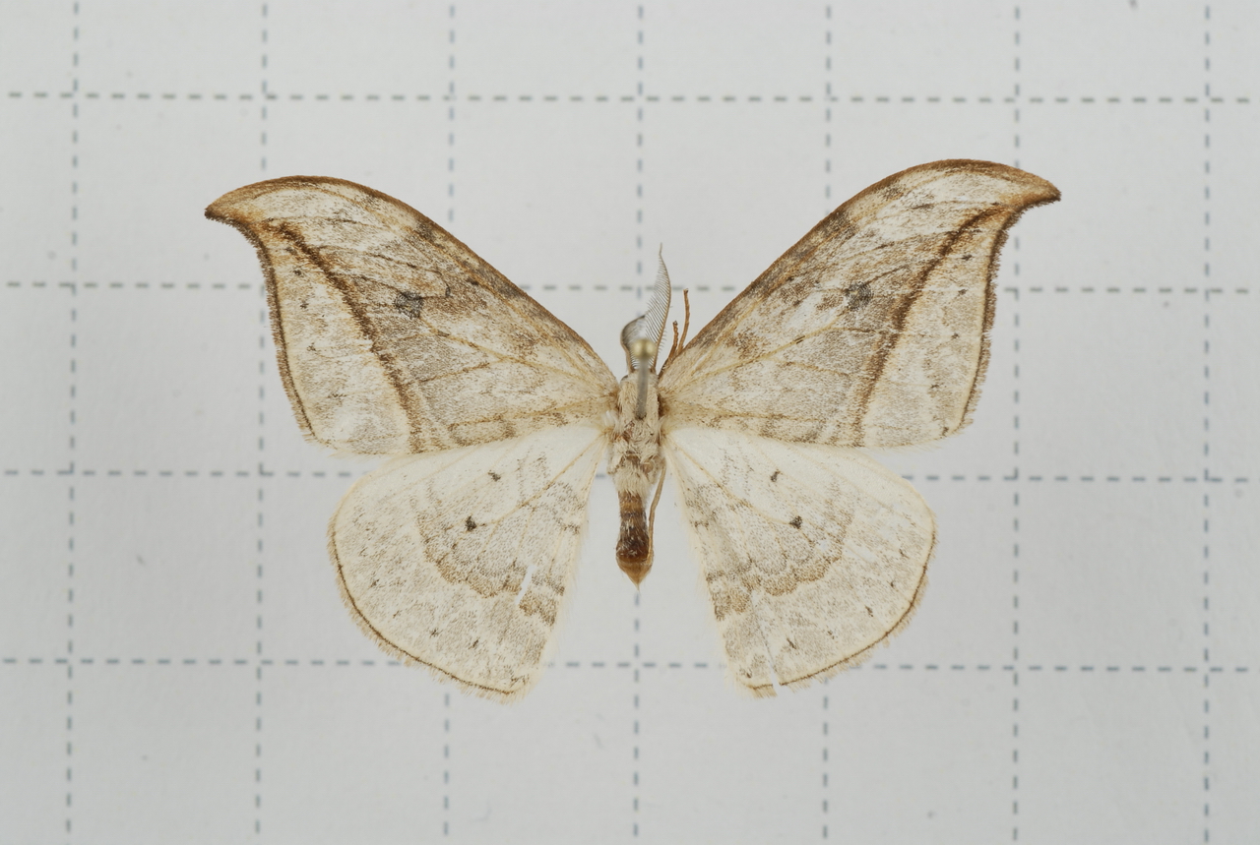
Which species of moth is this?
Drepana pallida nigromaculata
